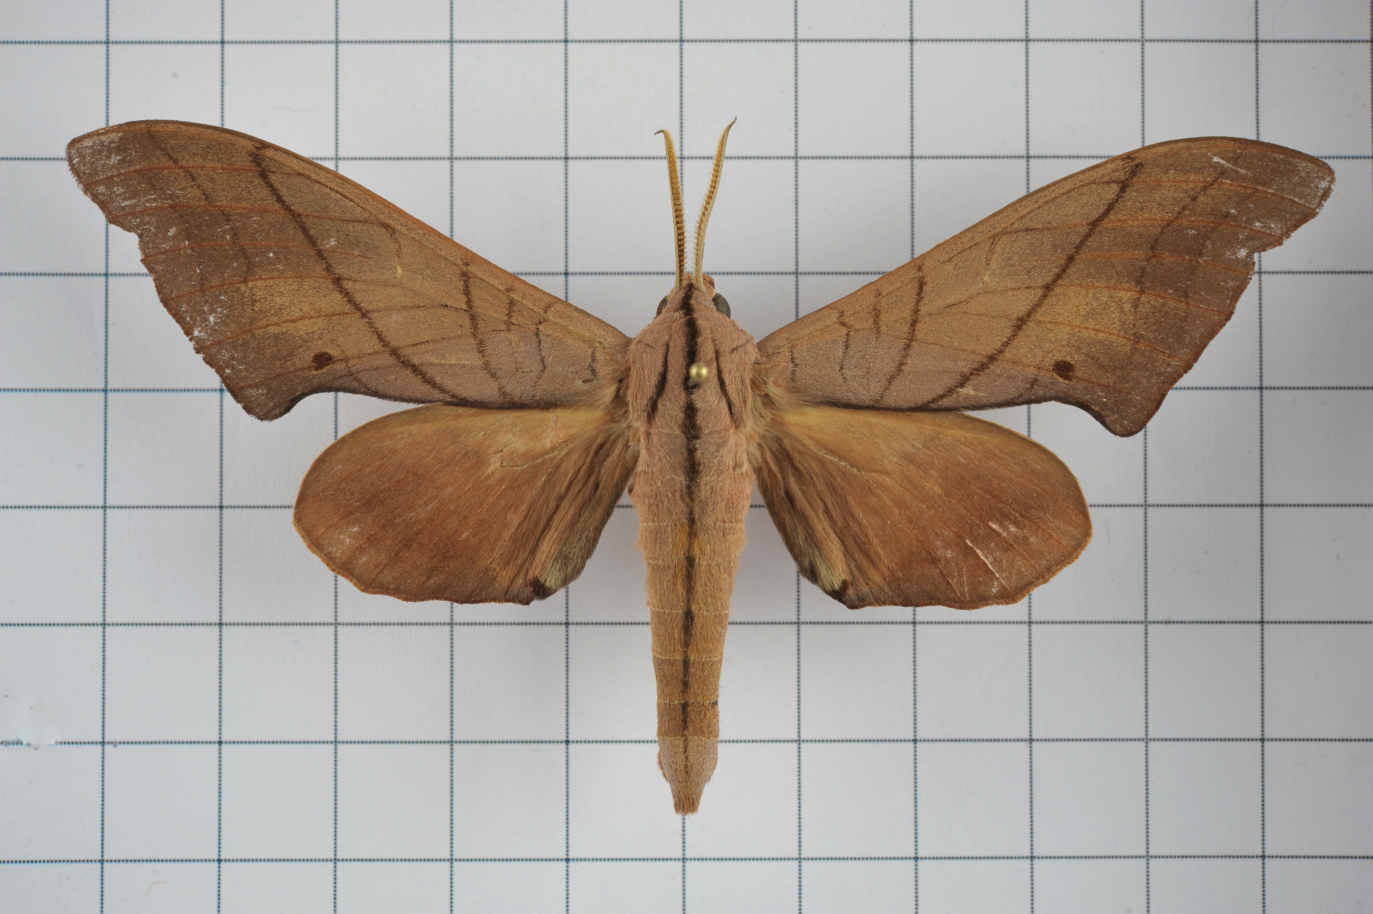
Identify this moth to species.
Marumba cristata bukaiana
